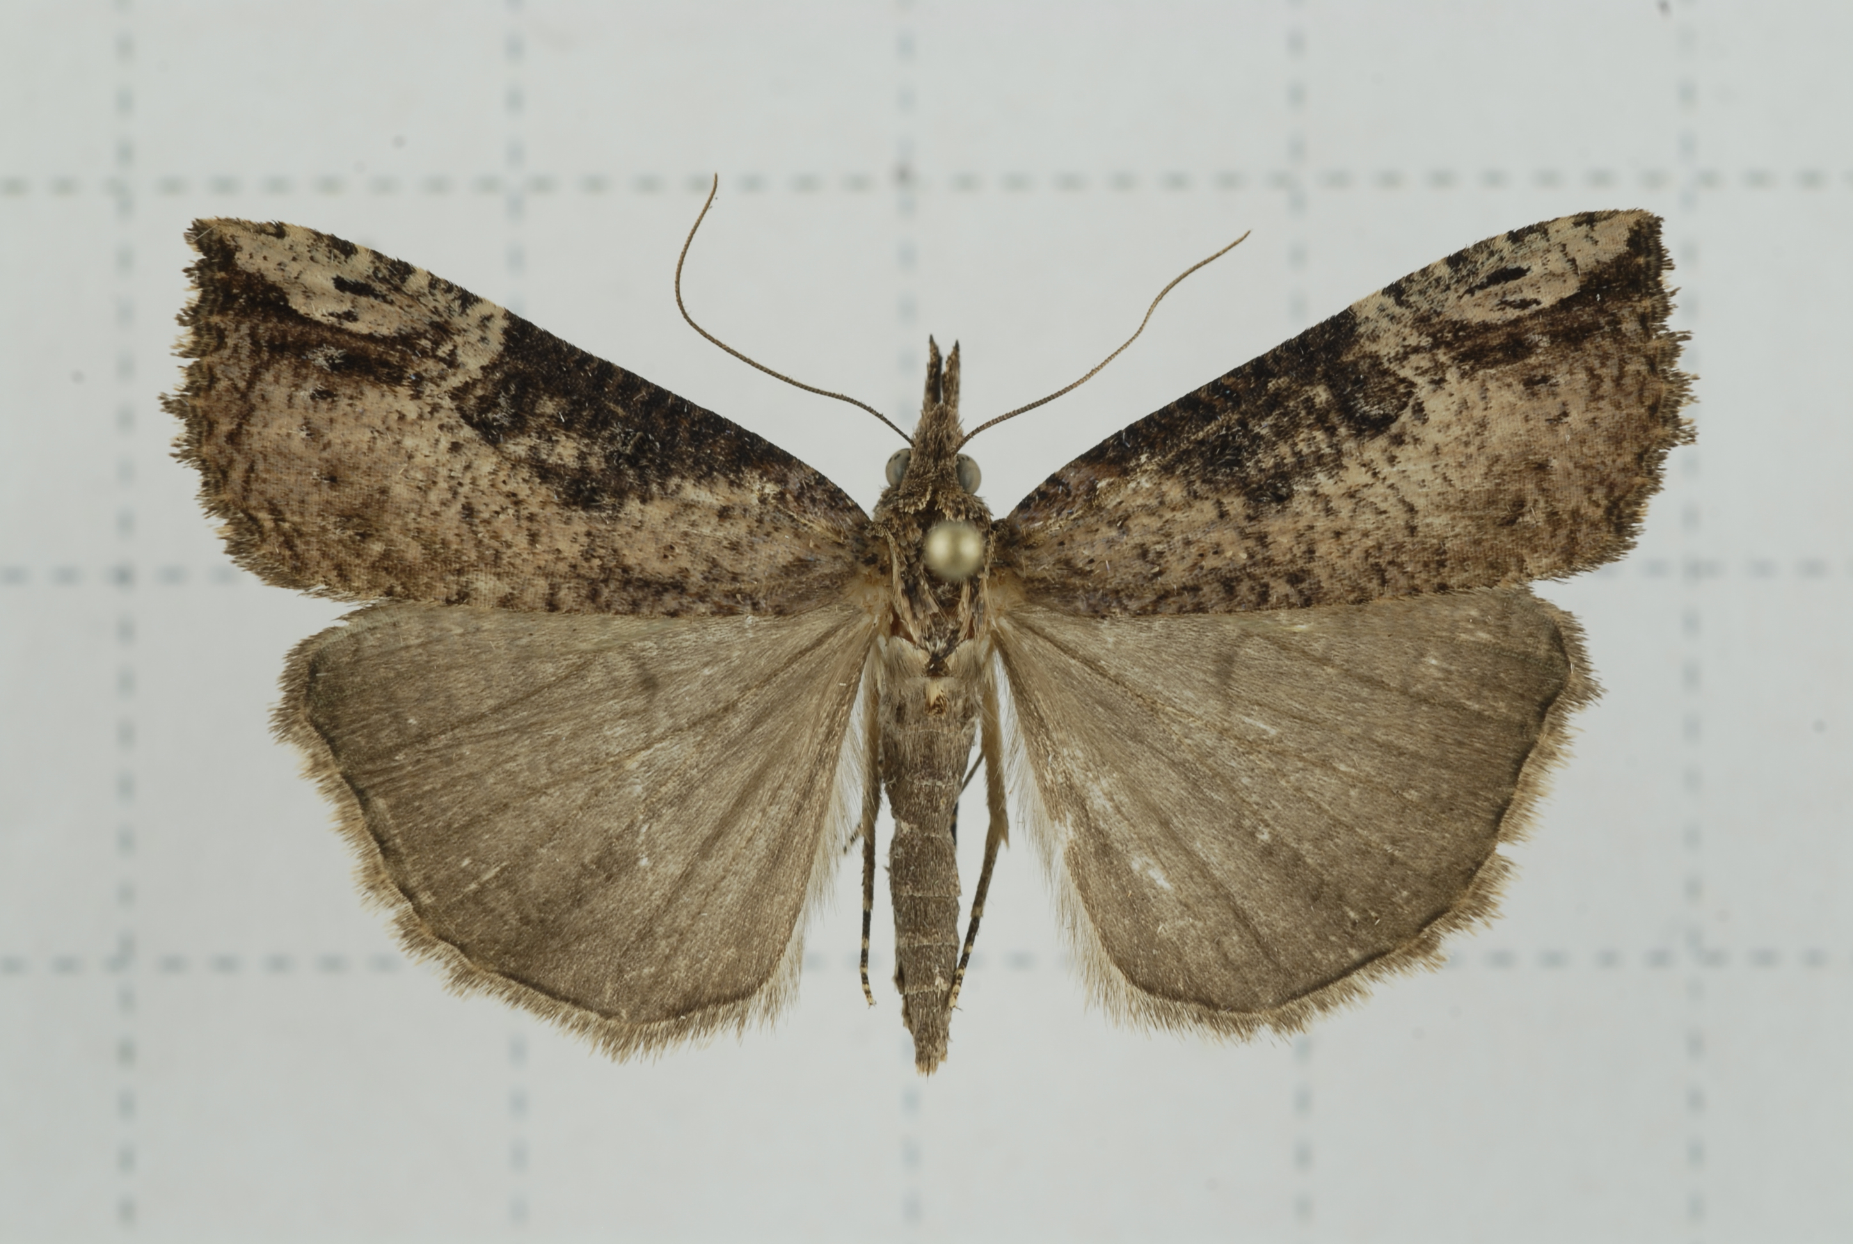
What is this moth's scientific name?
Hypena tristalis
